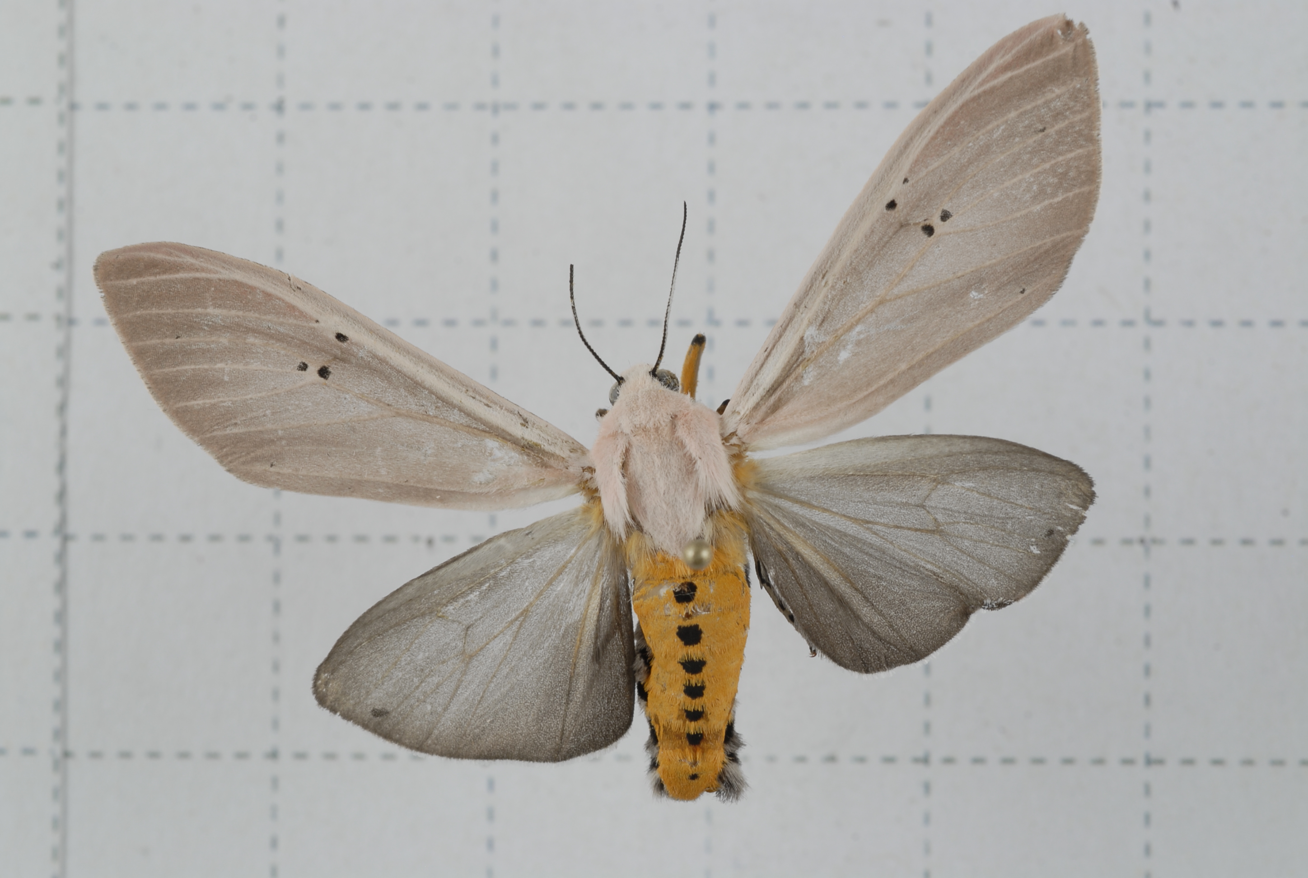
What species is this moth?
Creatonotos transiens koni
